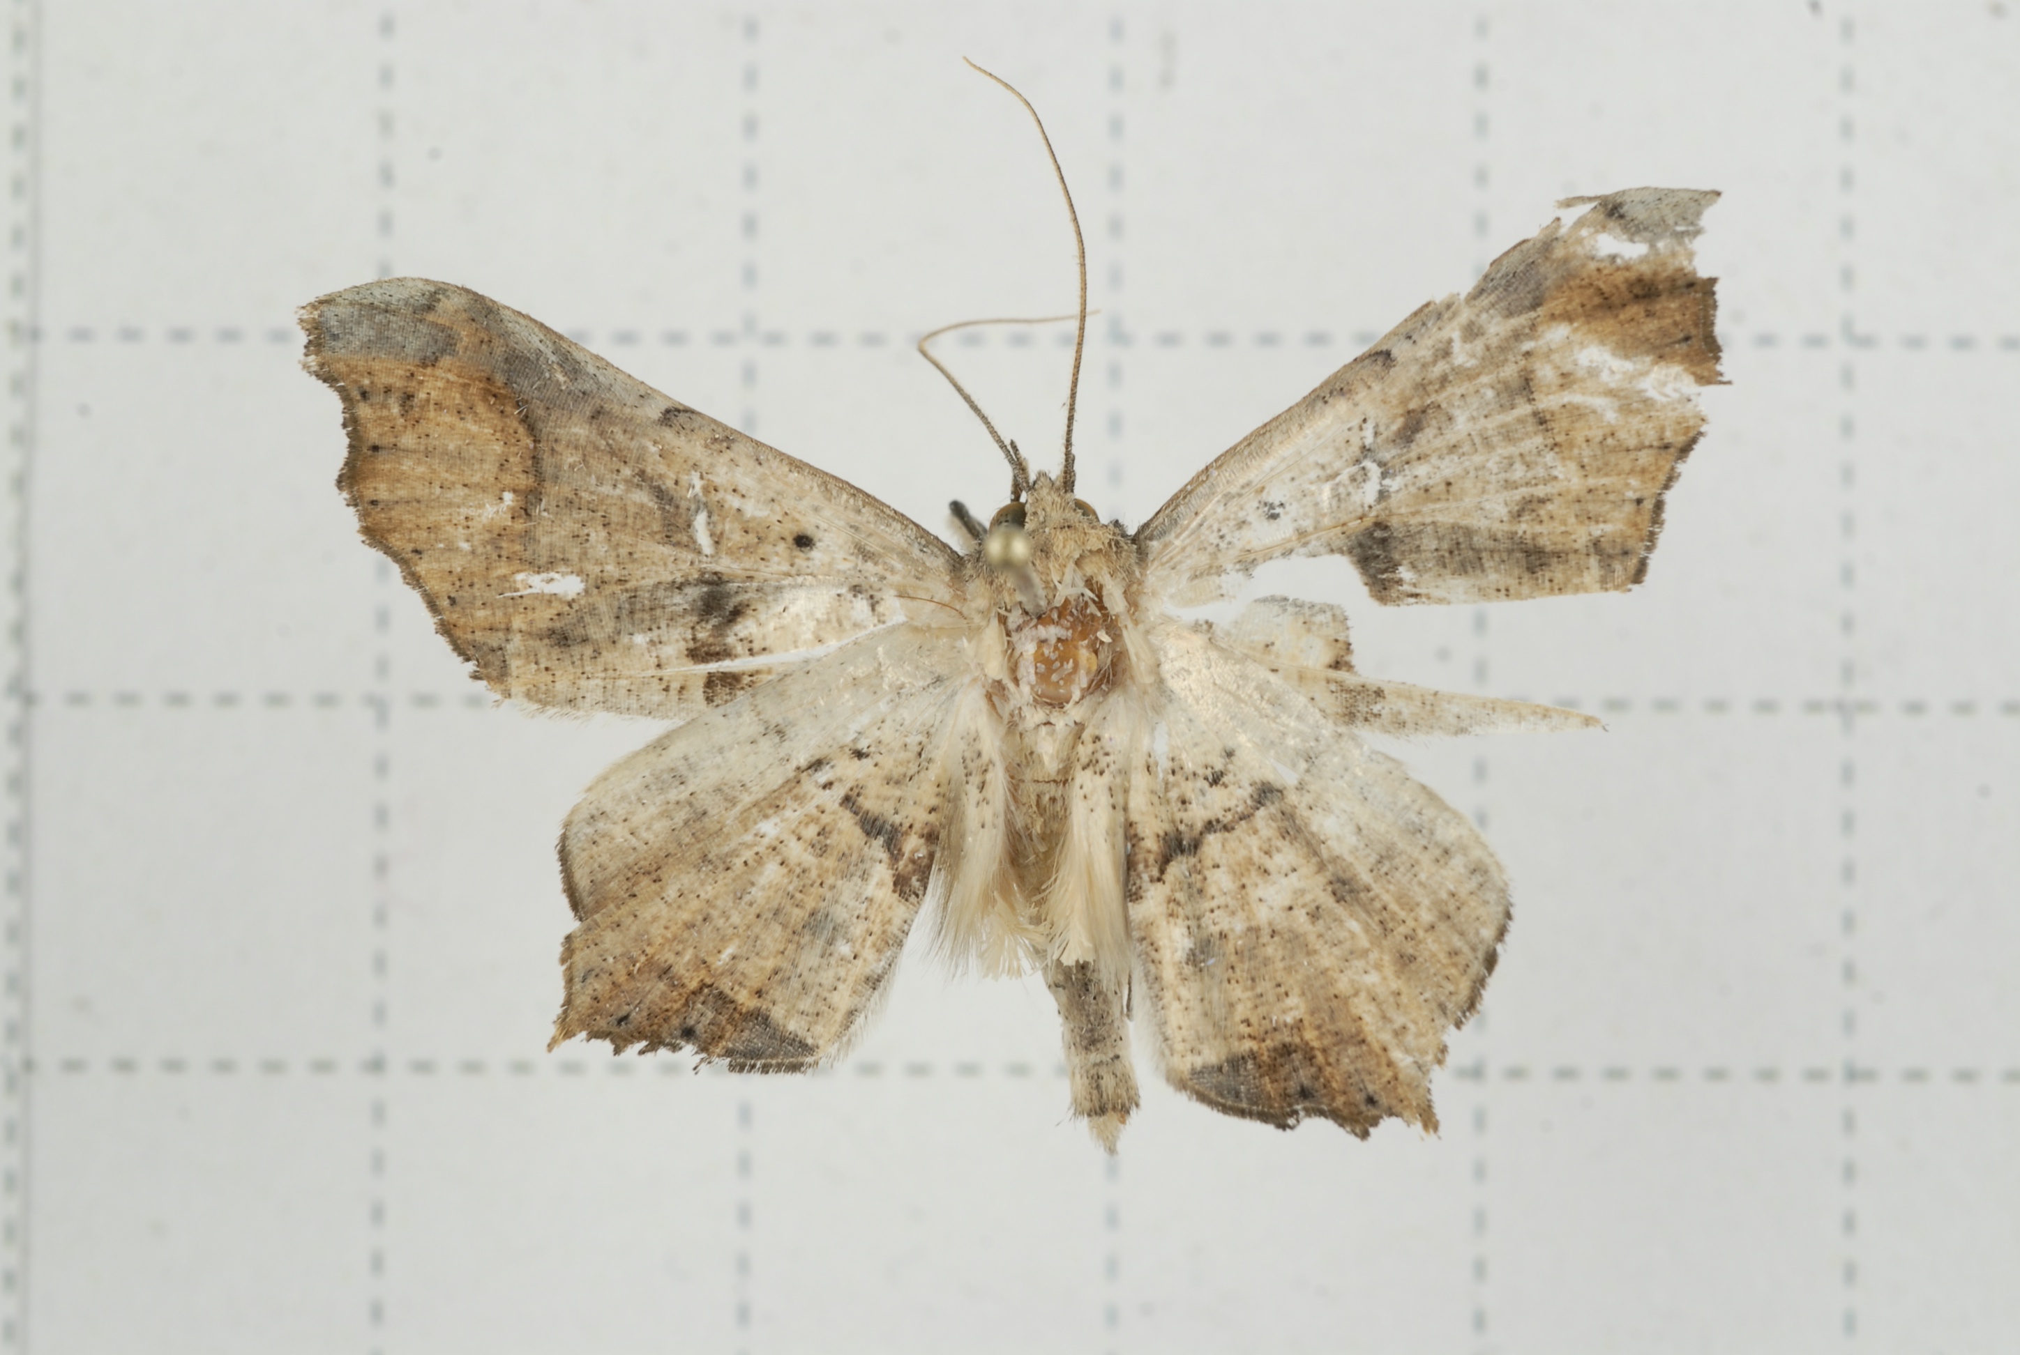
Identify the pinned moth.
Semiothisops macariata
